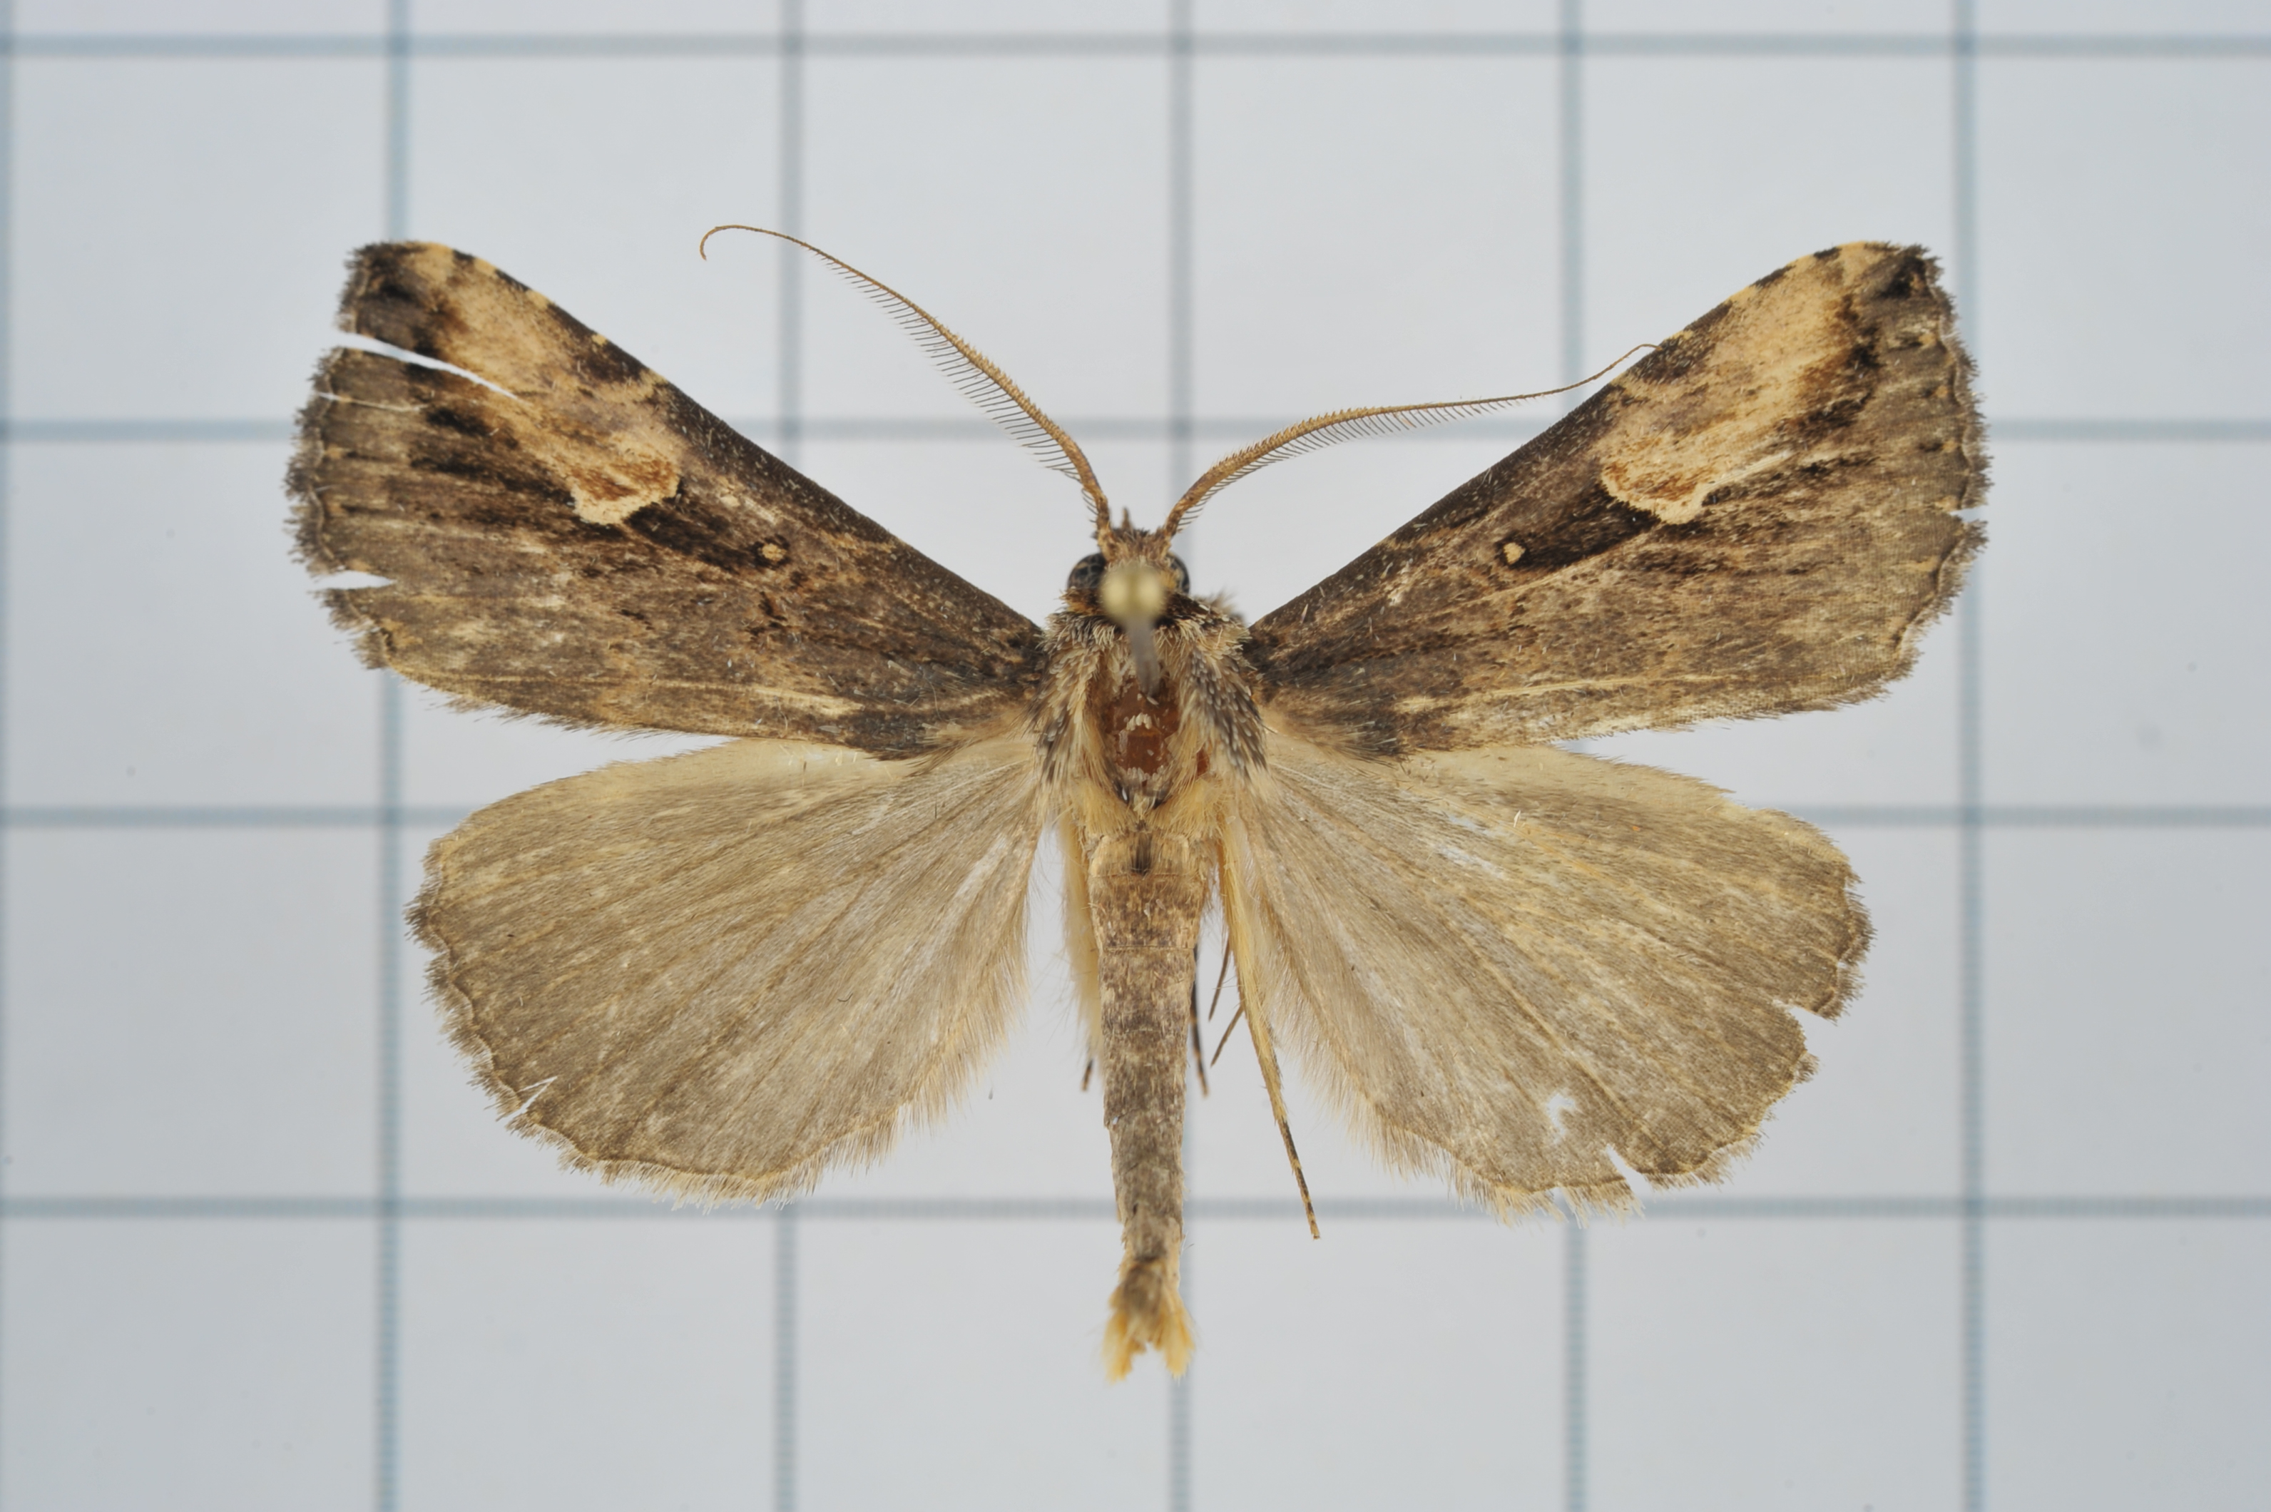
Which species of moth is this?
Pseudosphetta moorei
